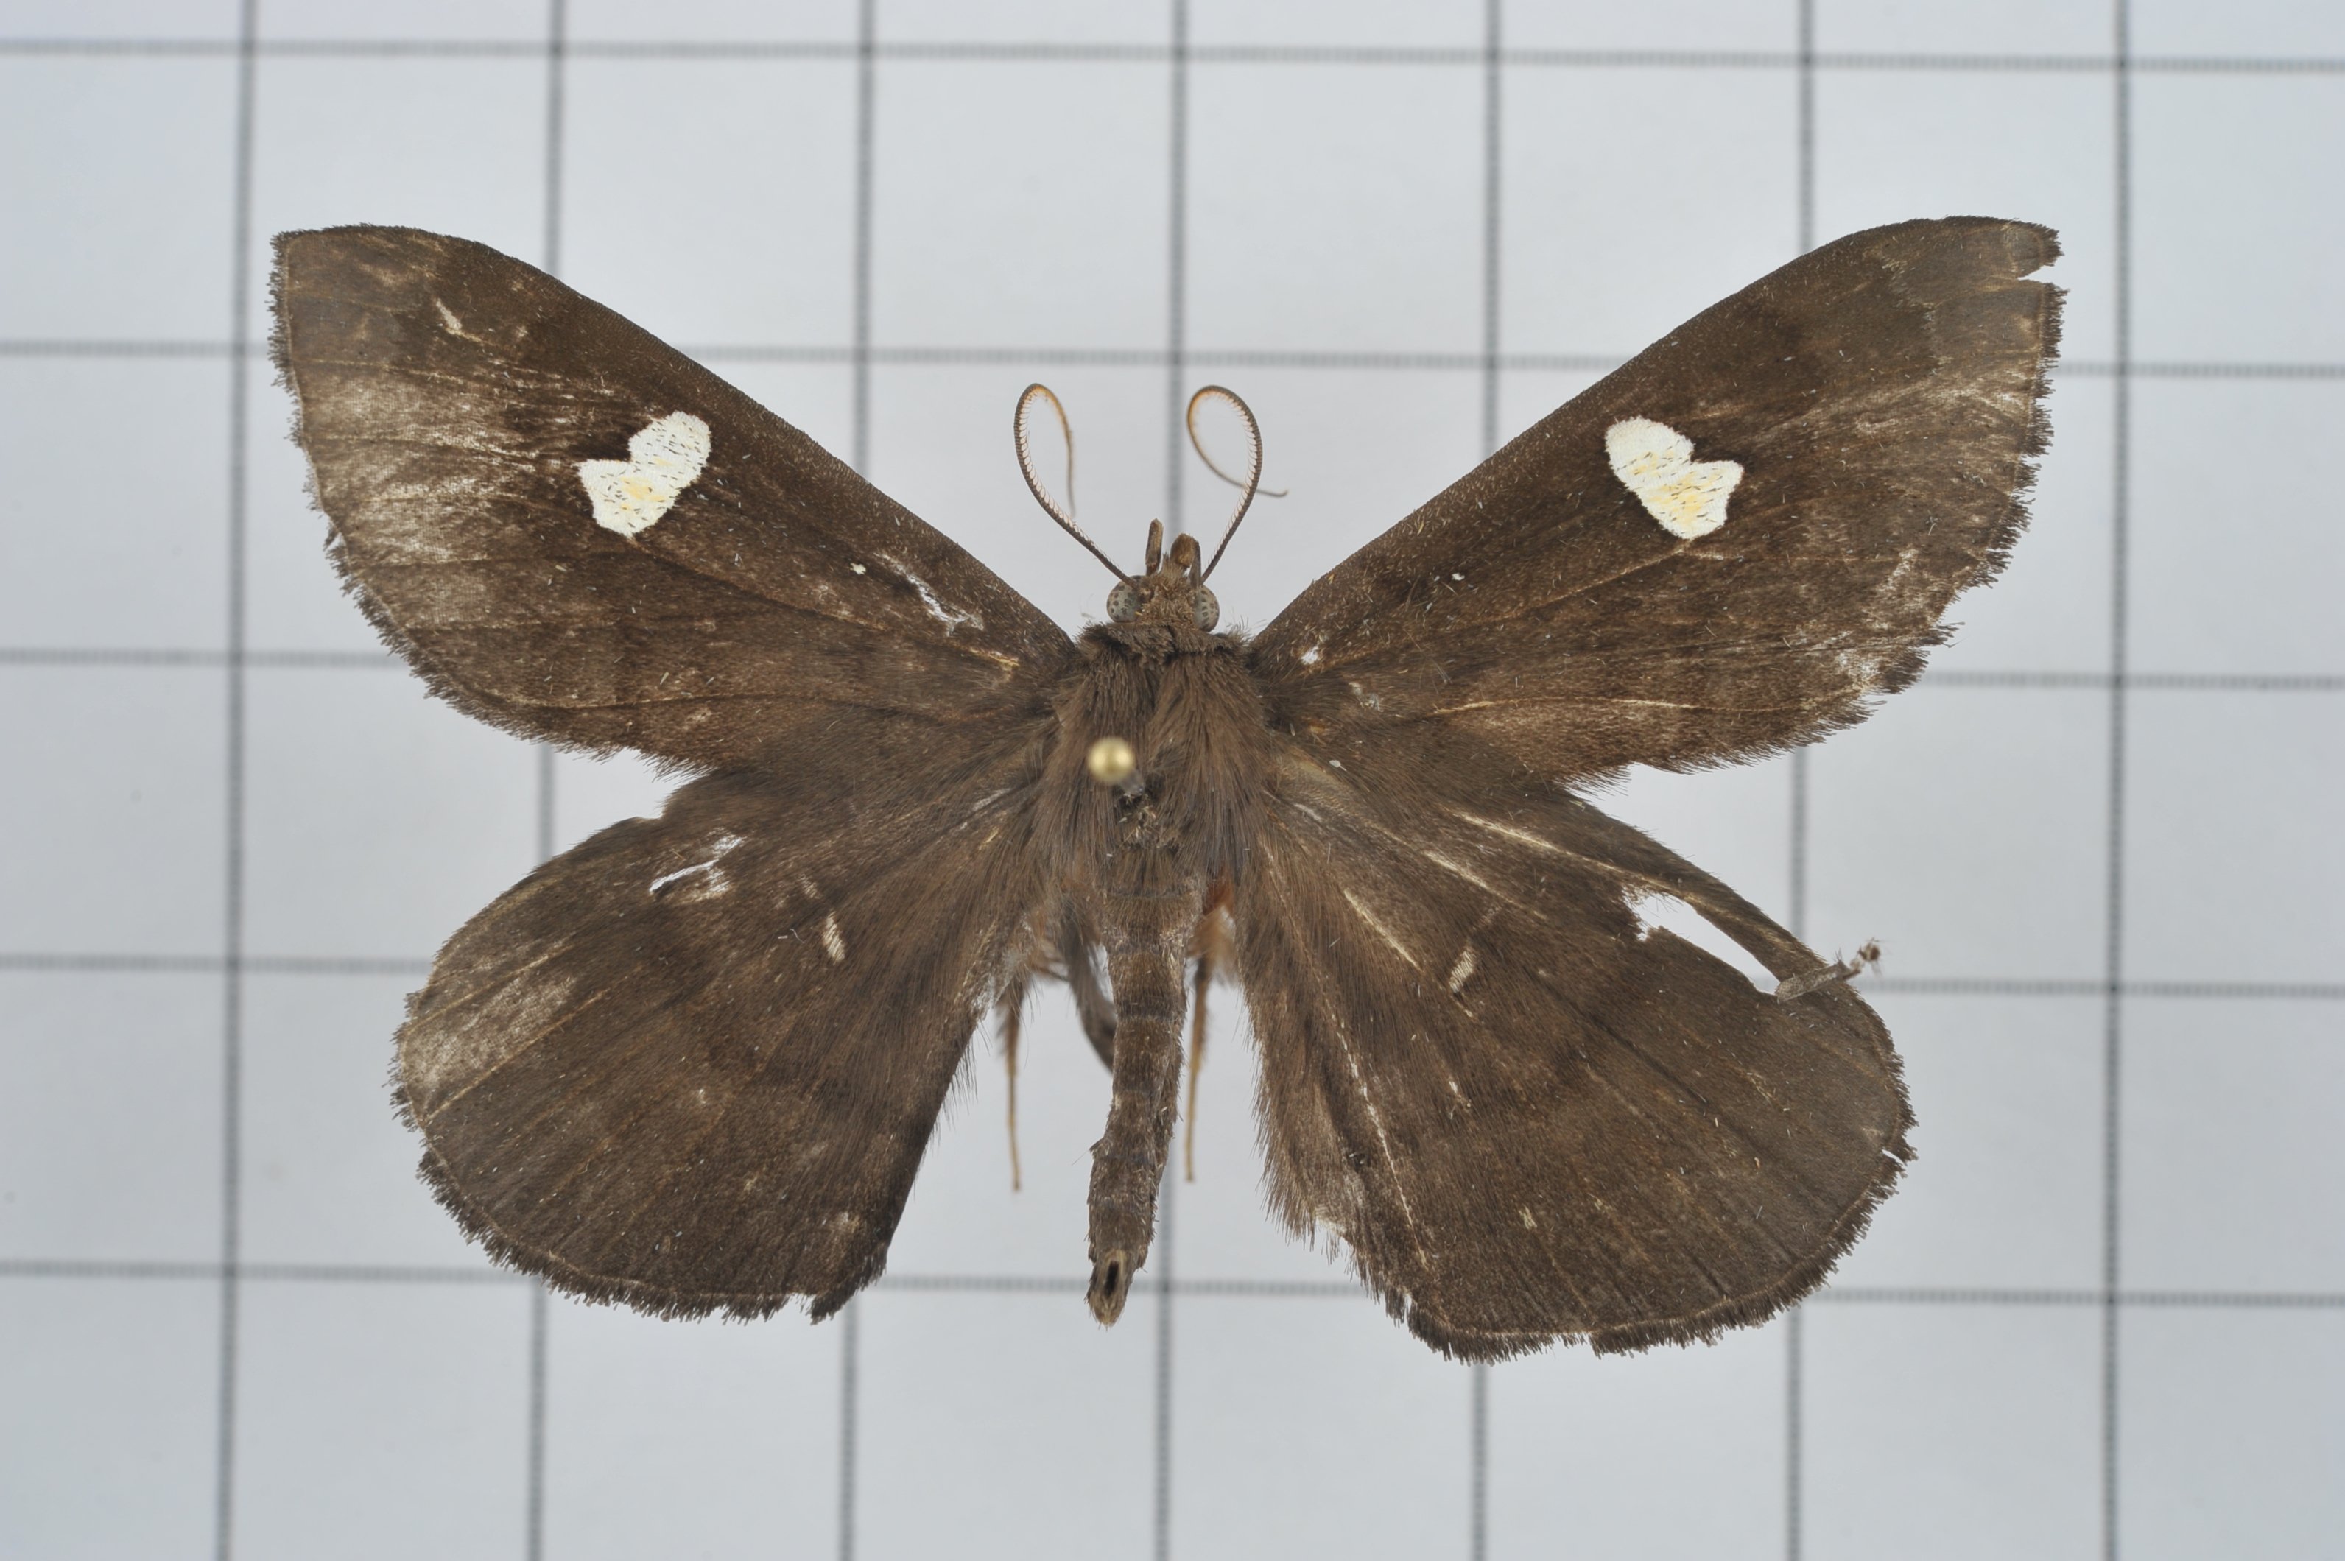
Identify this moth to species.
Edessena gentiusalis
